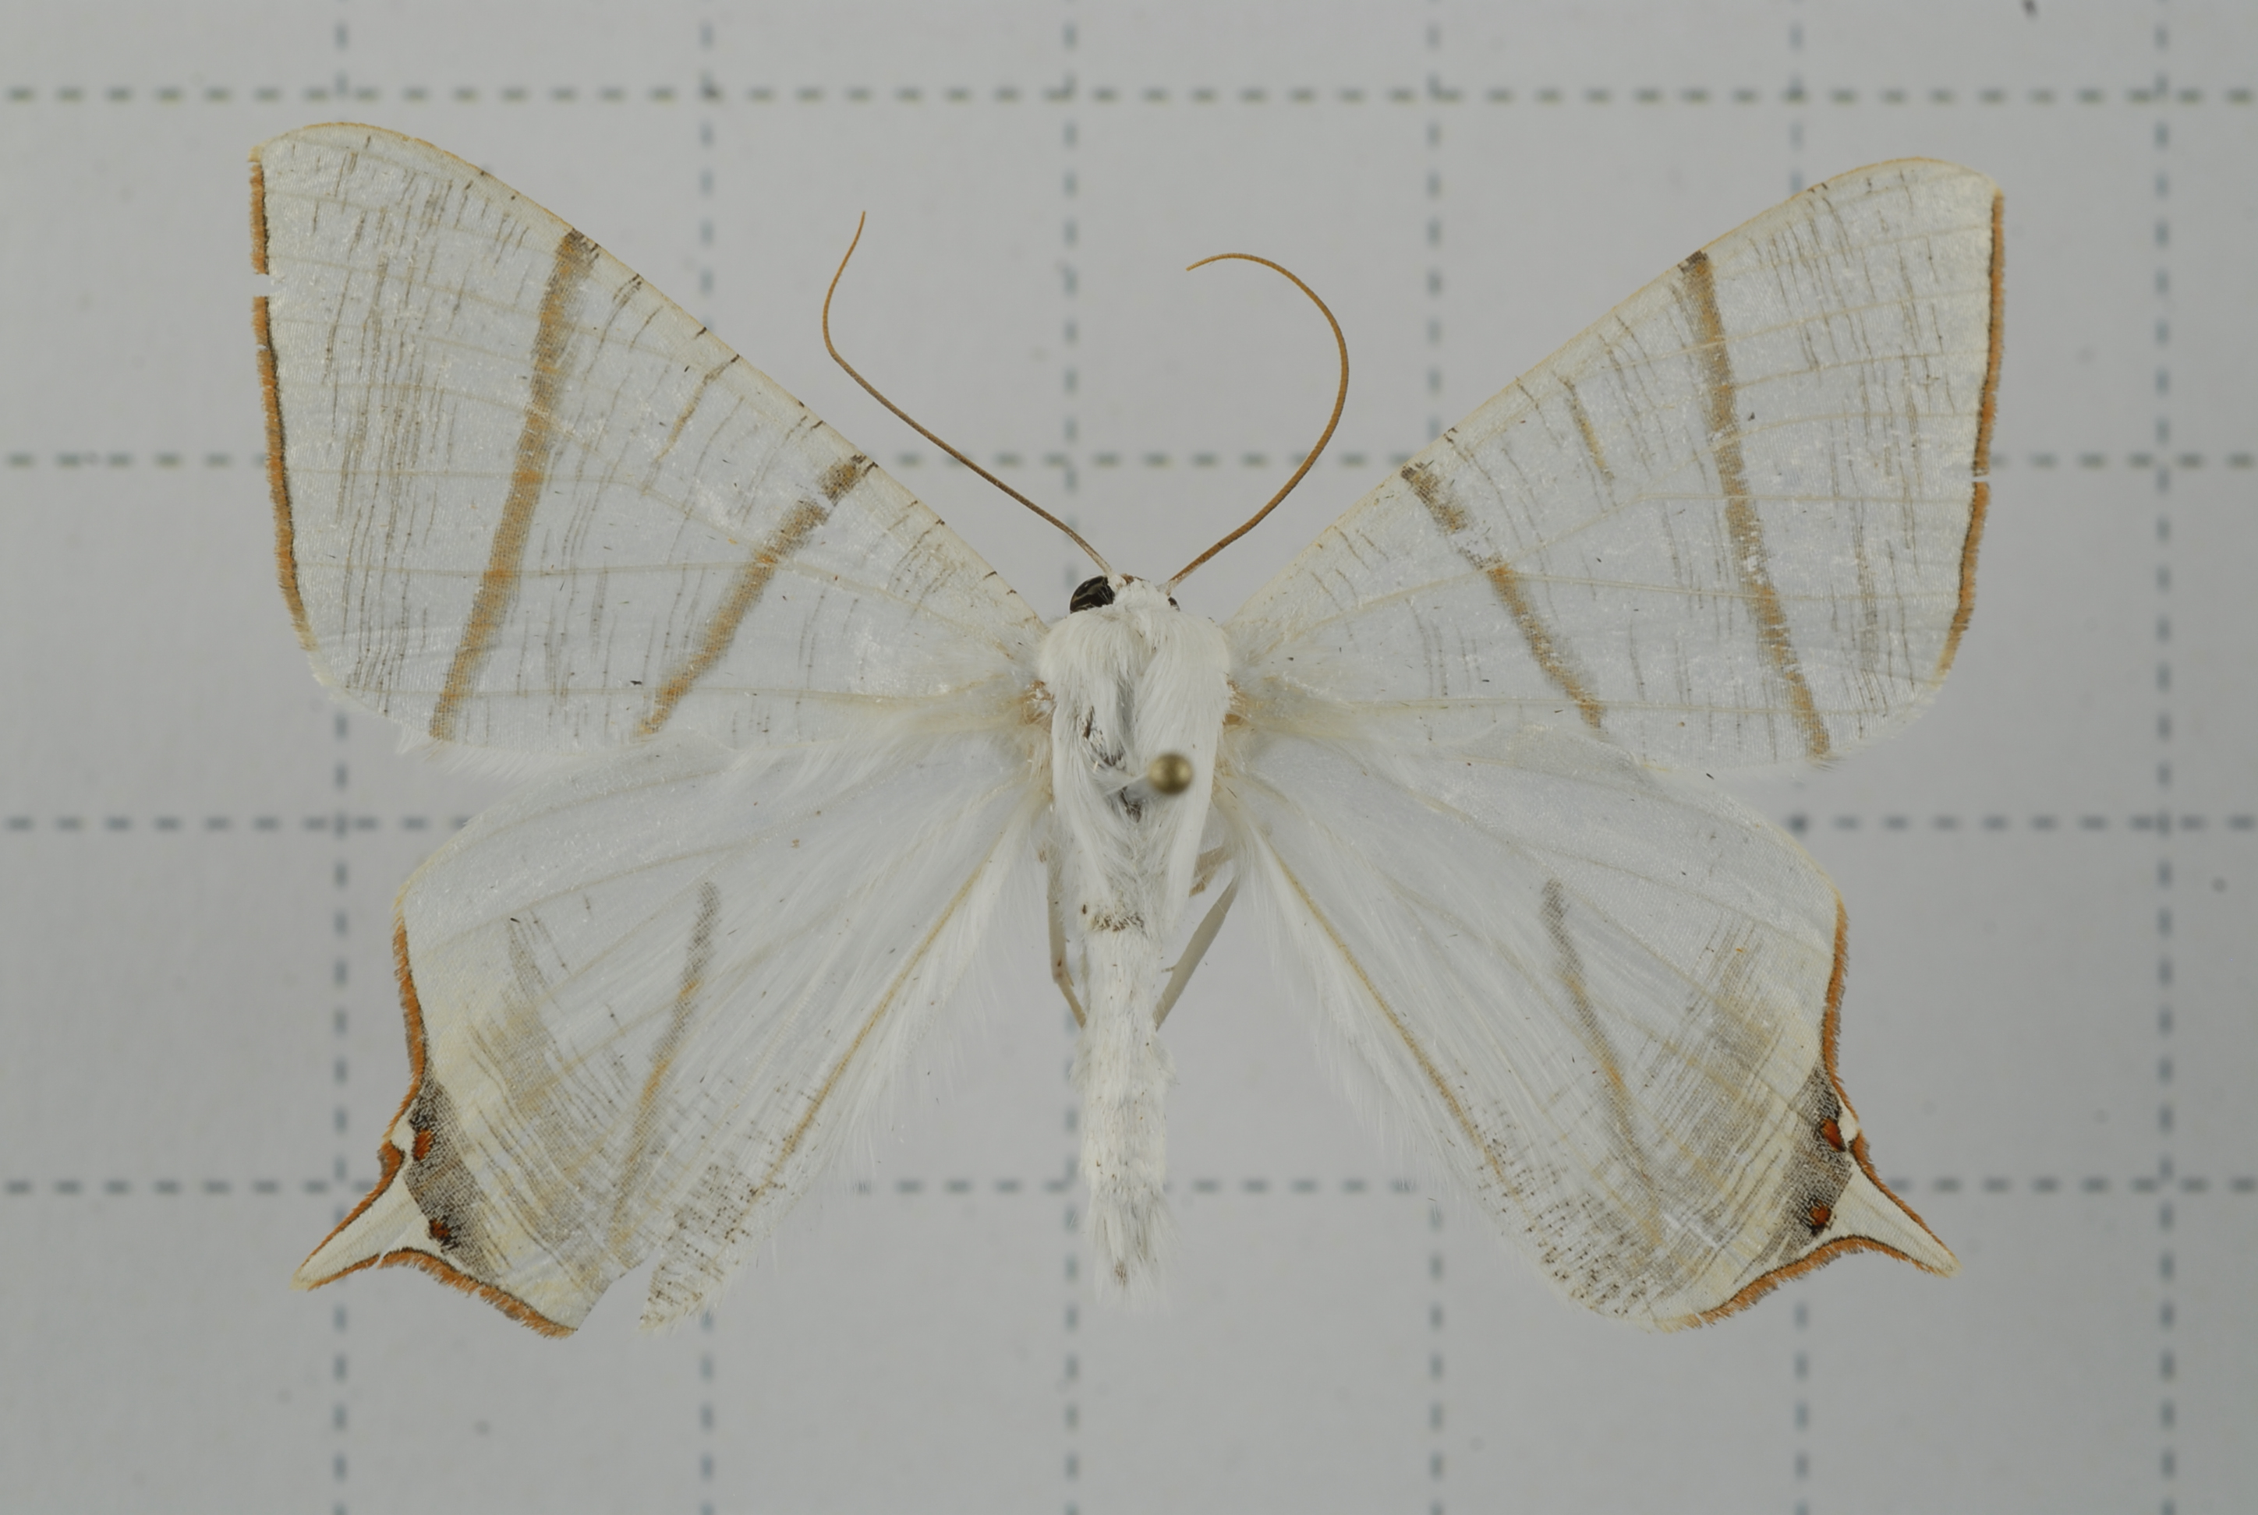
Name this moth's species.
Ourapteryx changi
